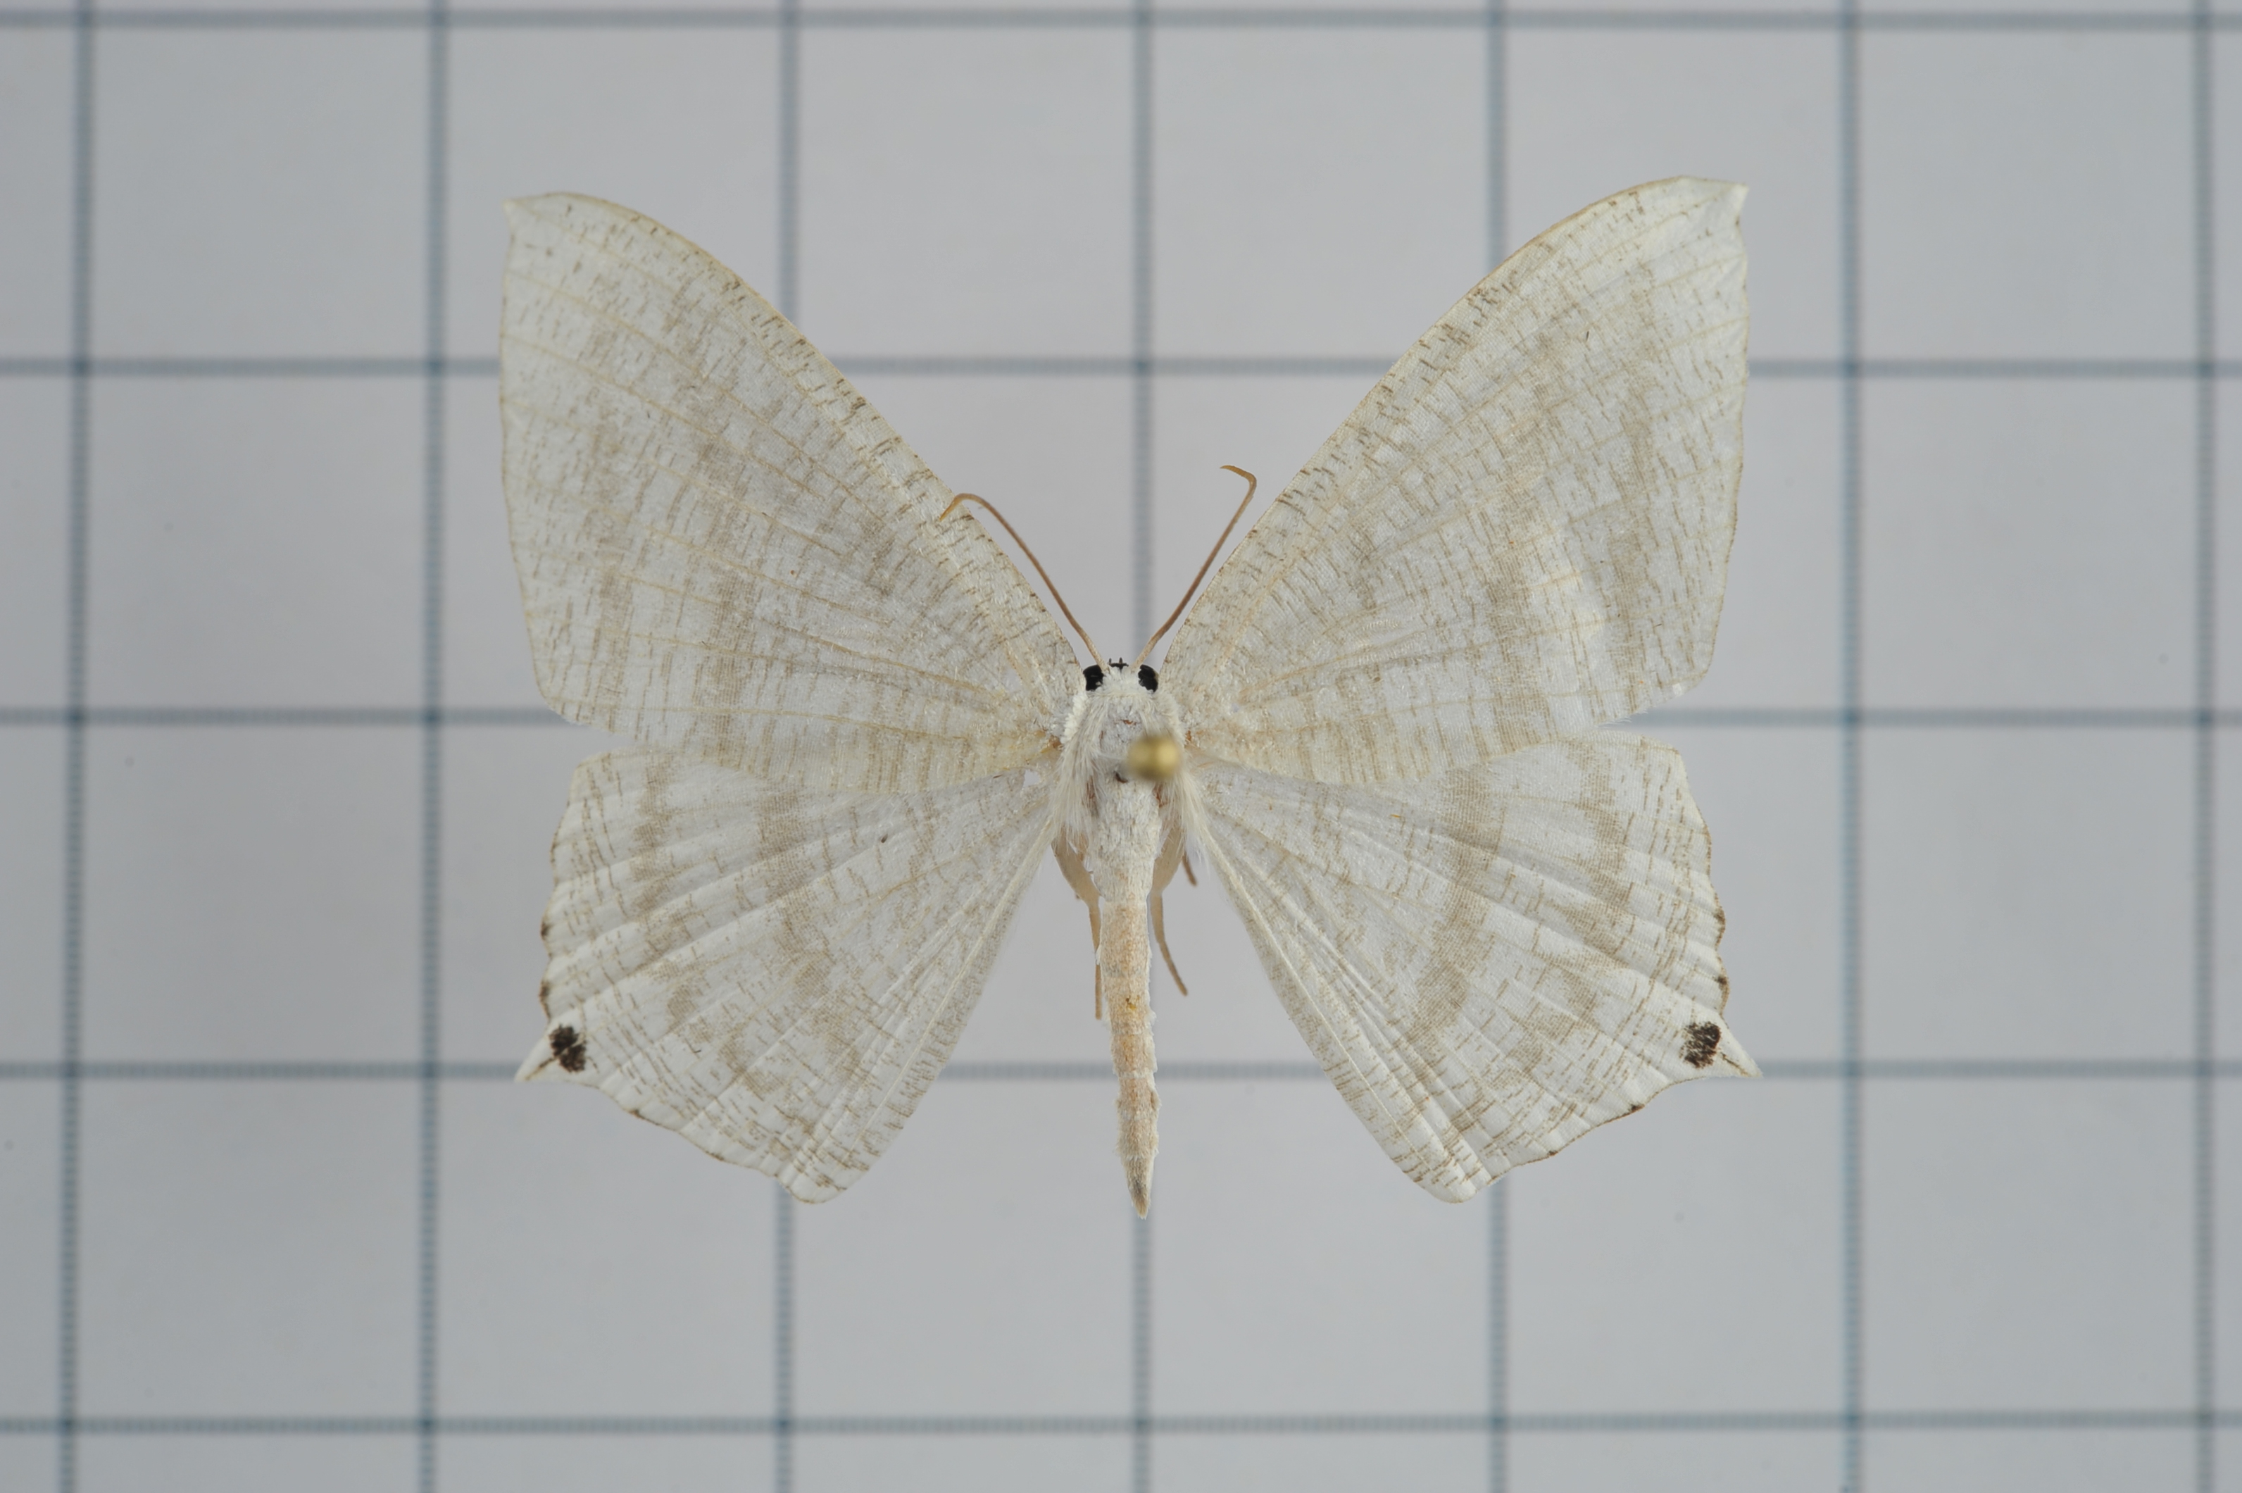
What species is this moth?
Micronia aculeata
